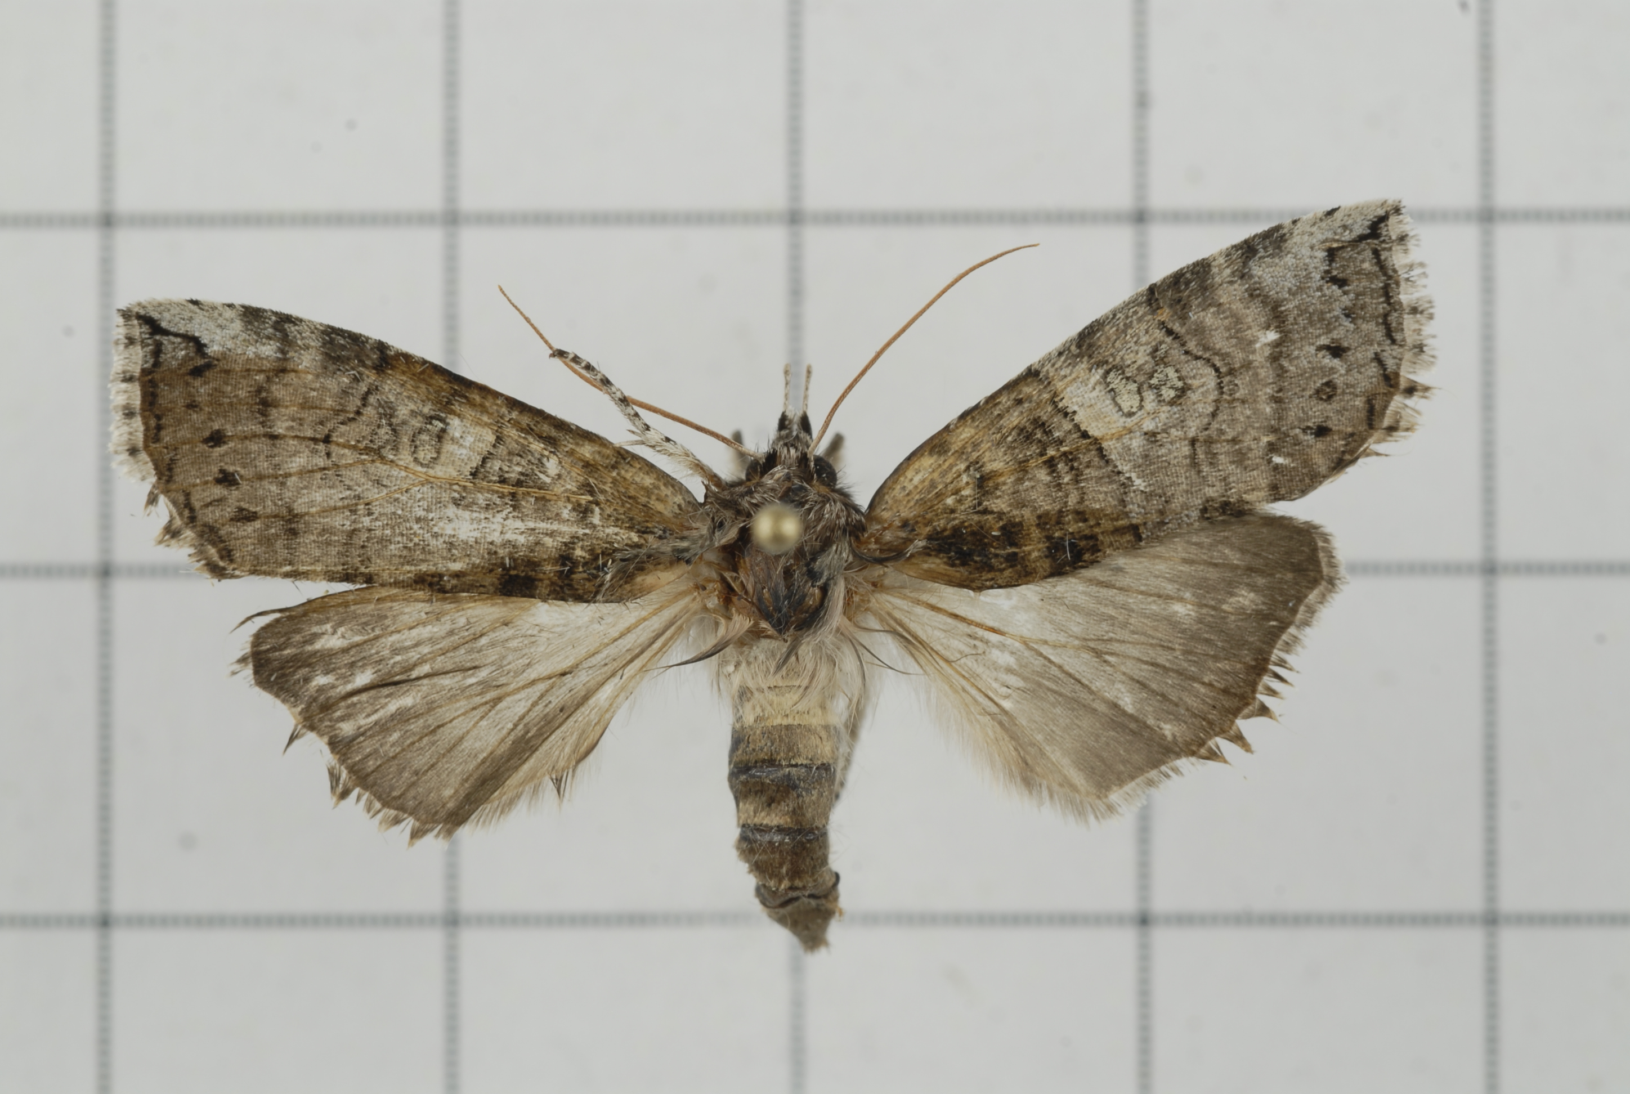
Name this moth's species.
Takapsestis wilemaniella wilemaniella
